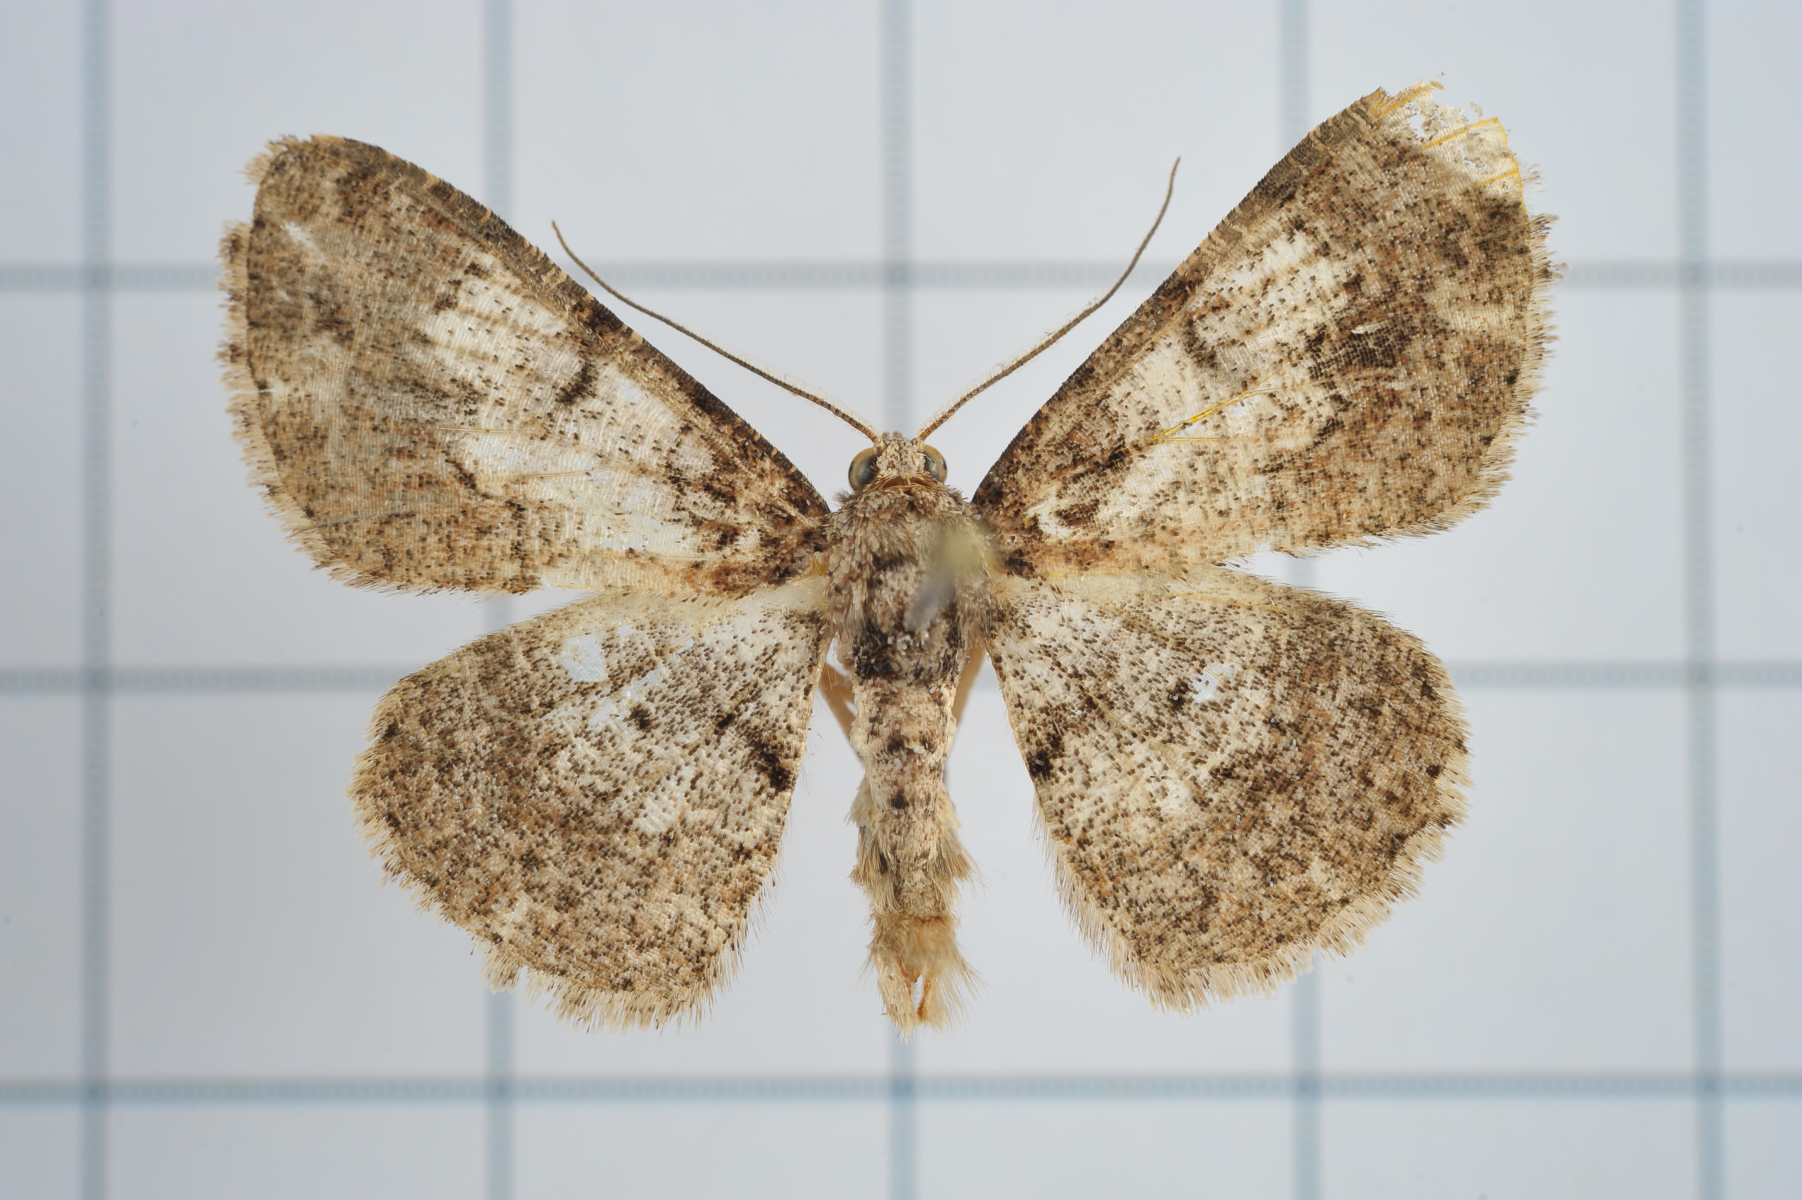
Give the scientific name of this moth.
Diplurodes vestita fuscovestita
